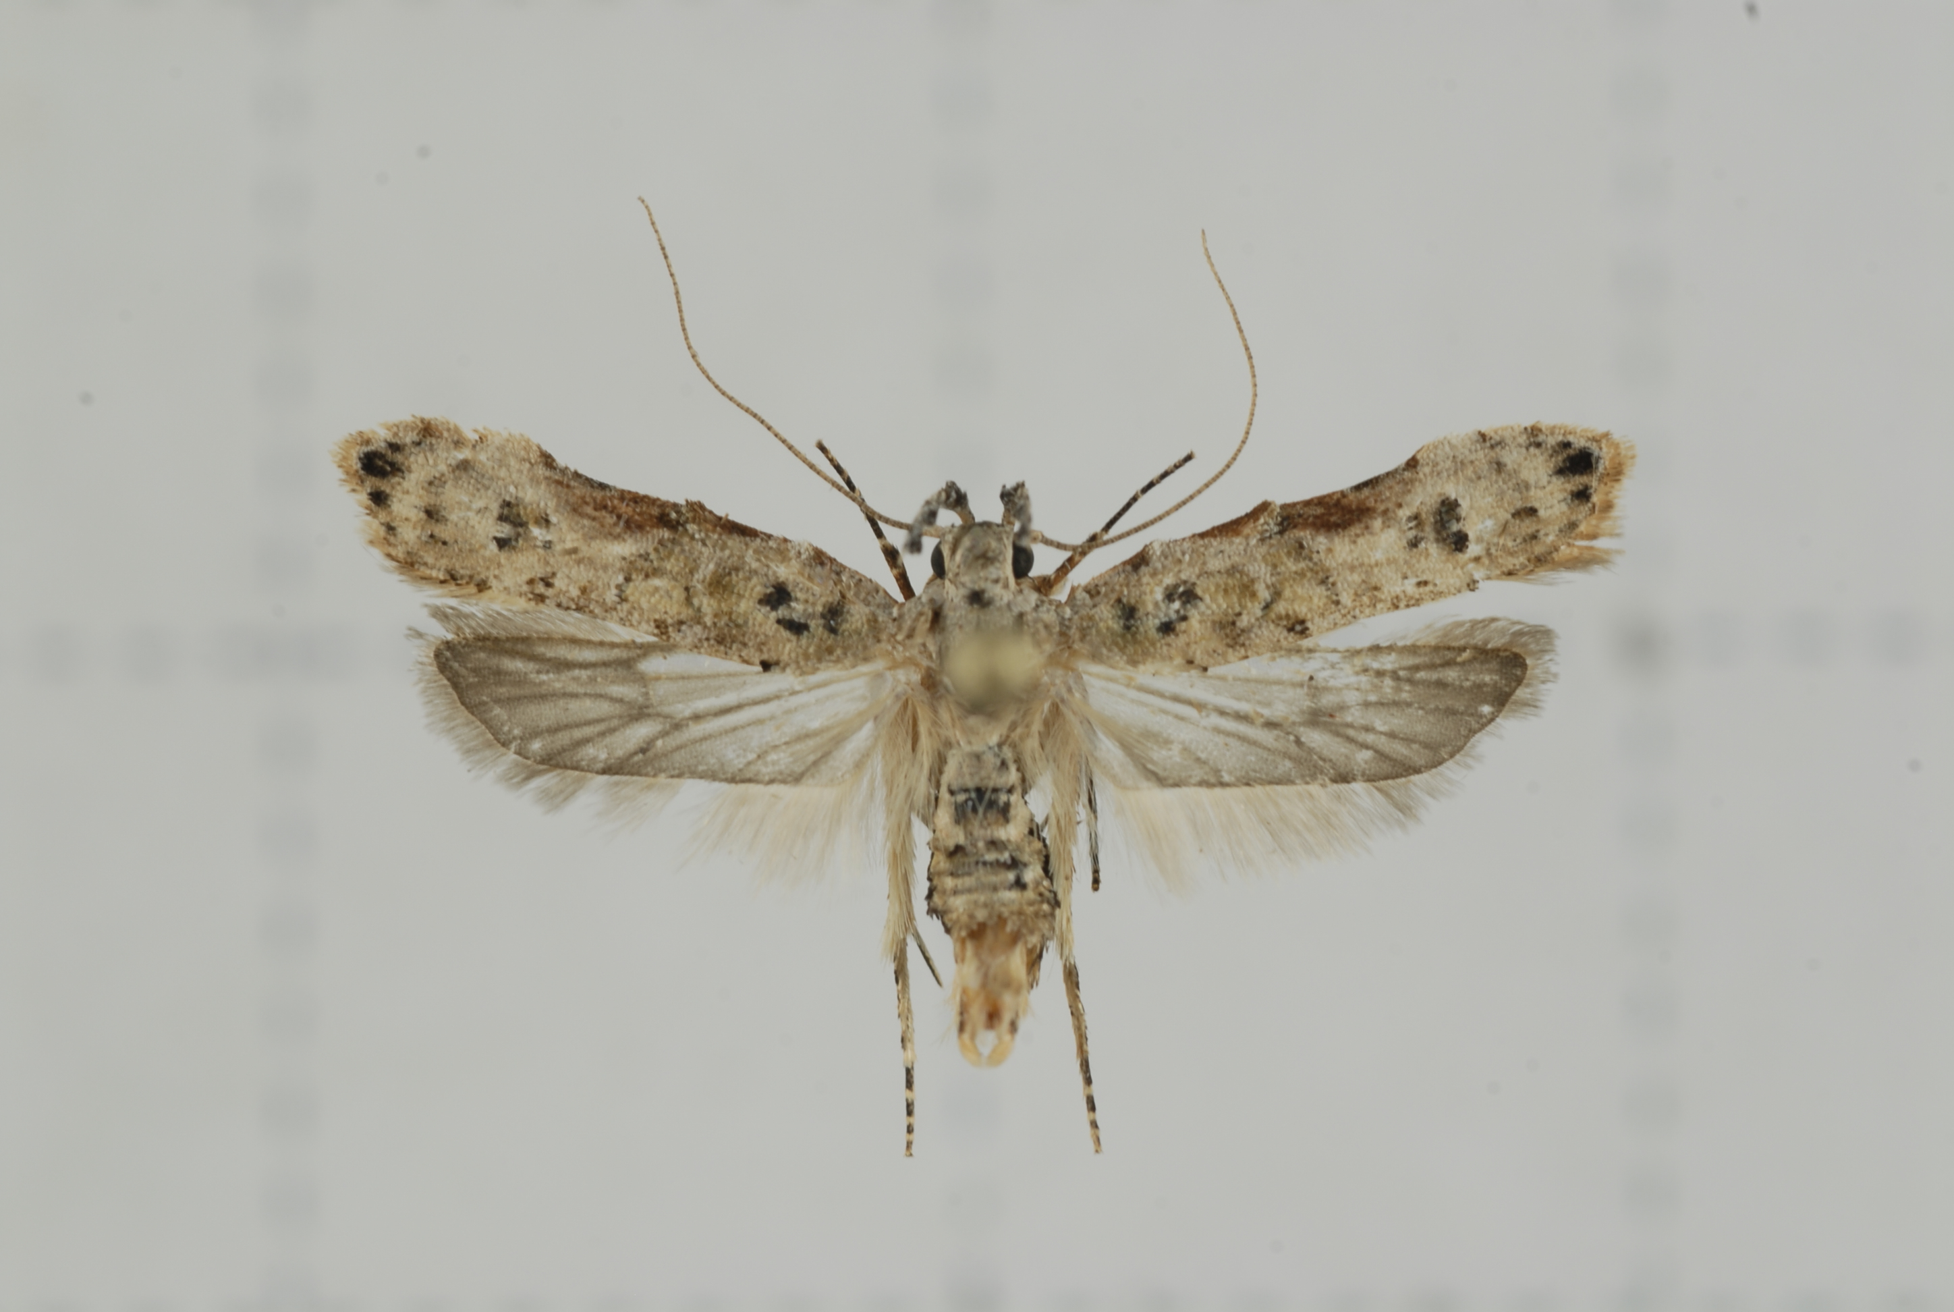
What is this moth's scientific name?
Tituacia gracilis
